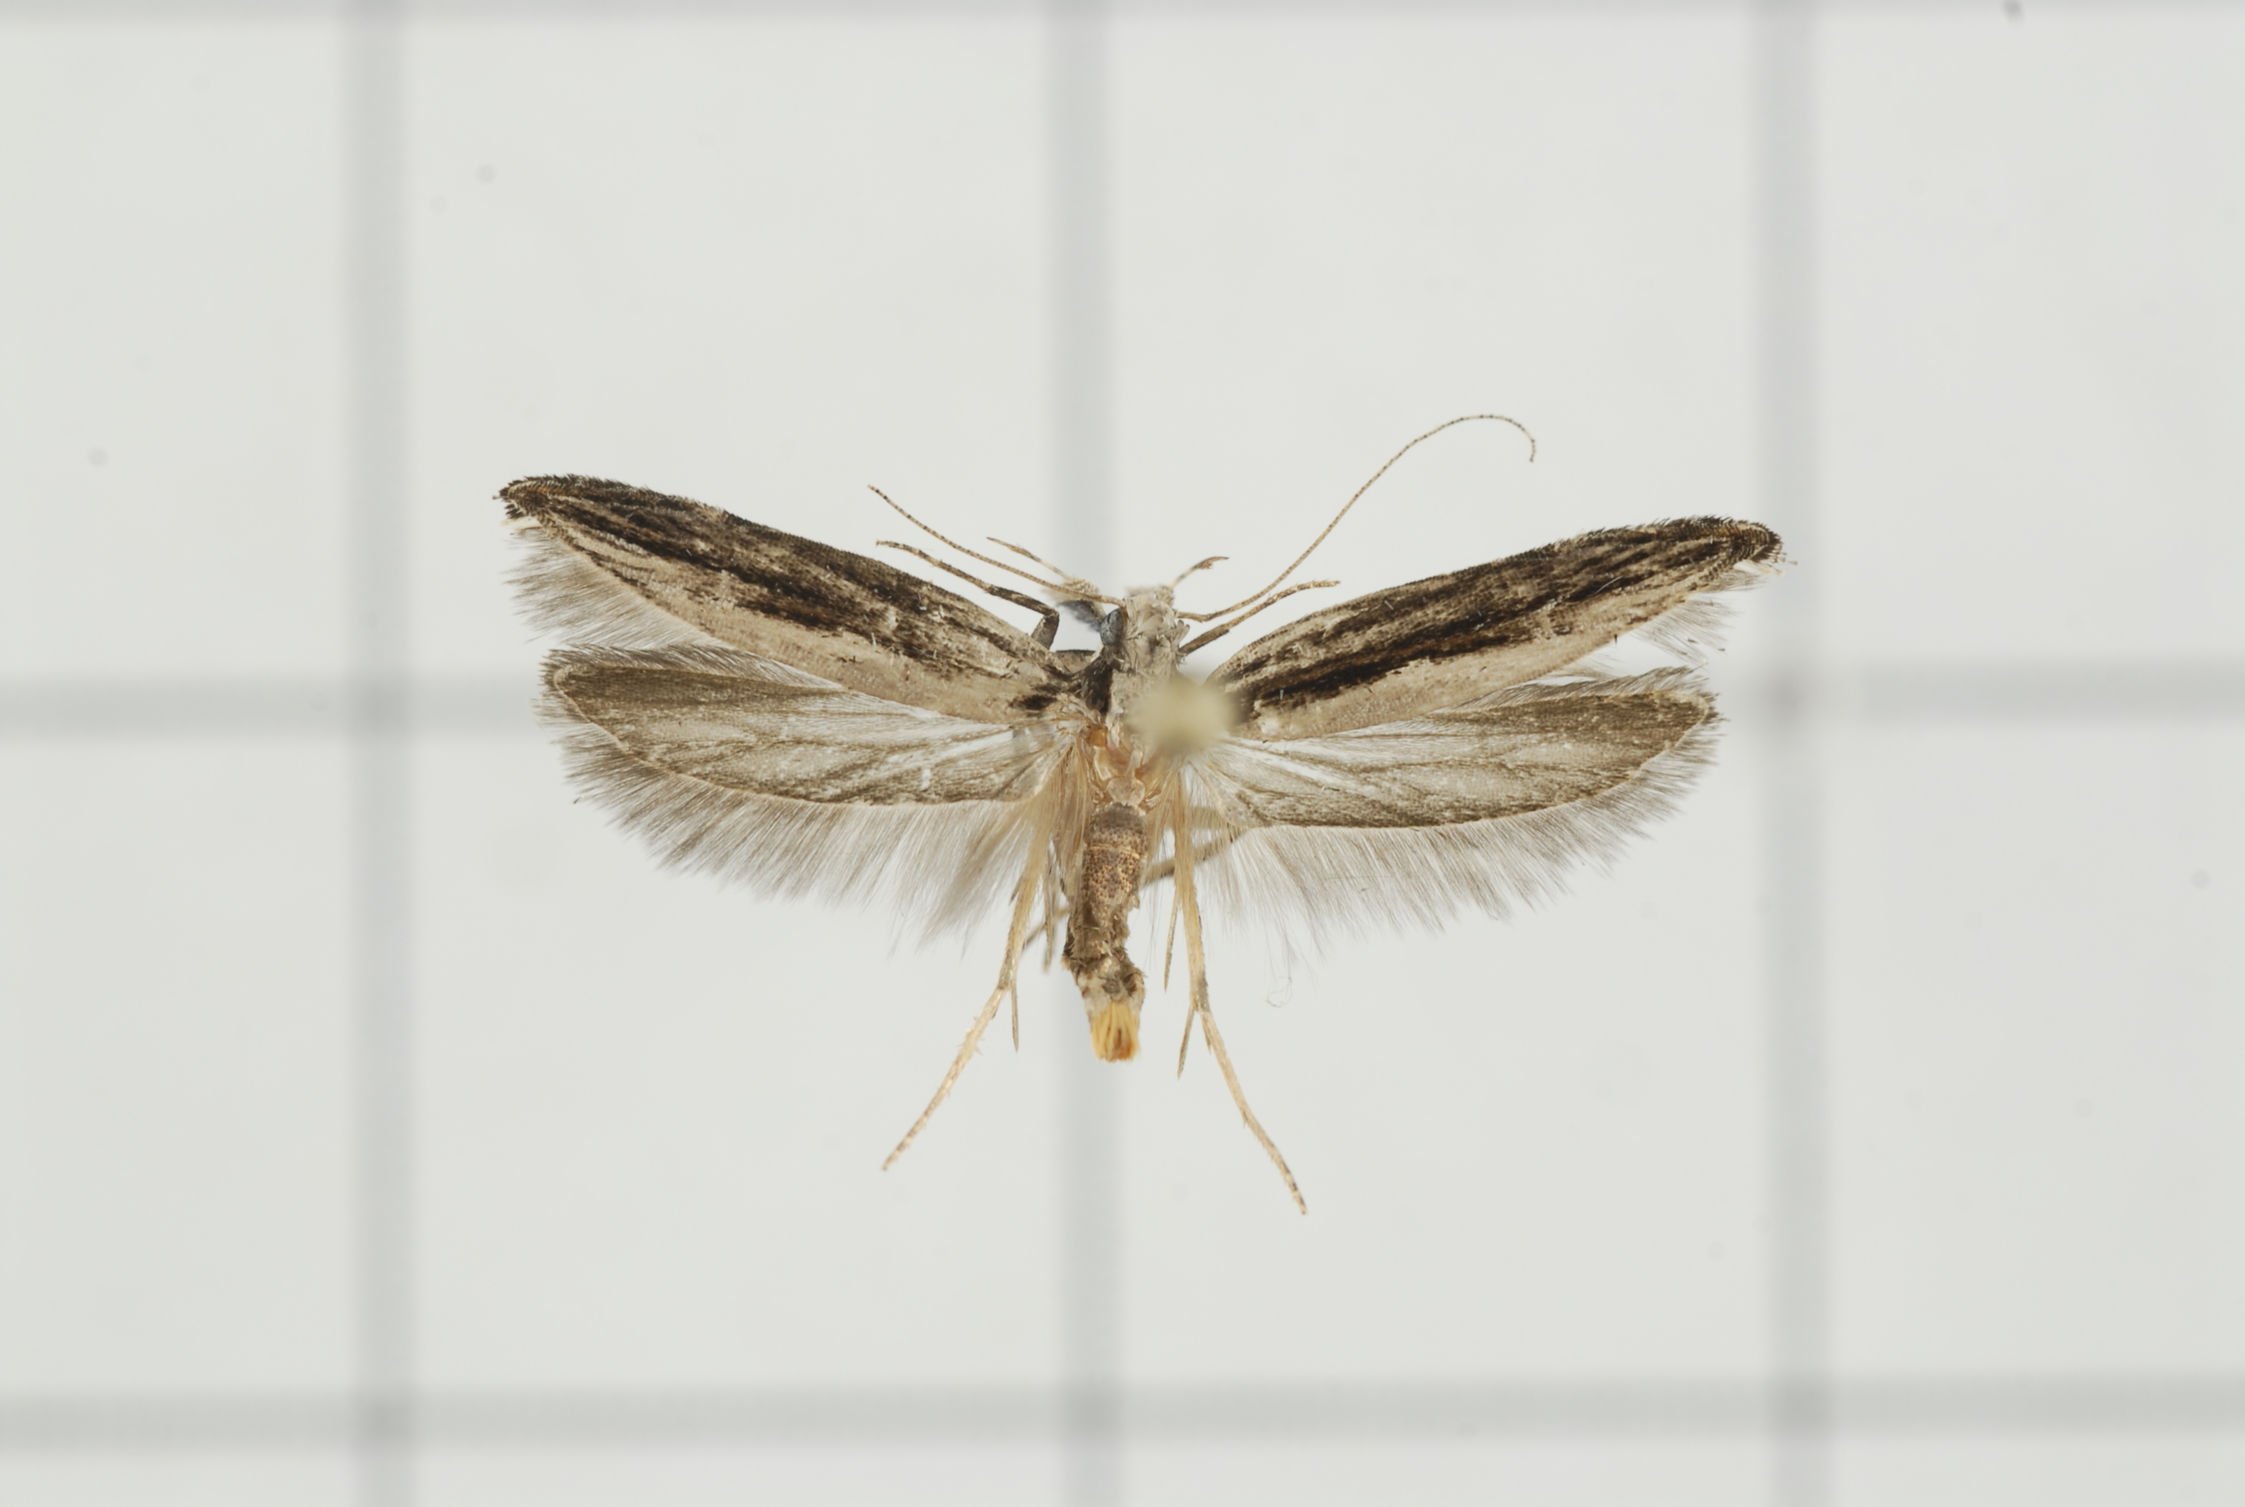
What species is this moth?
Hypatima spathota
